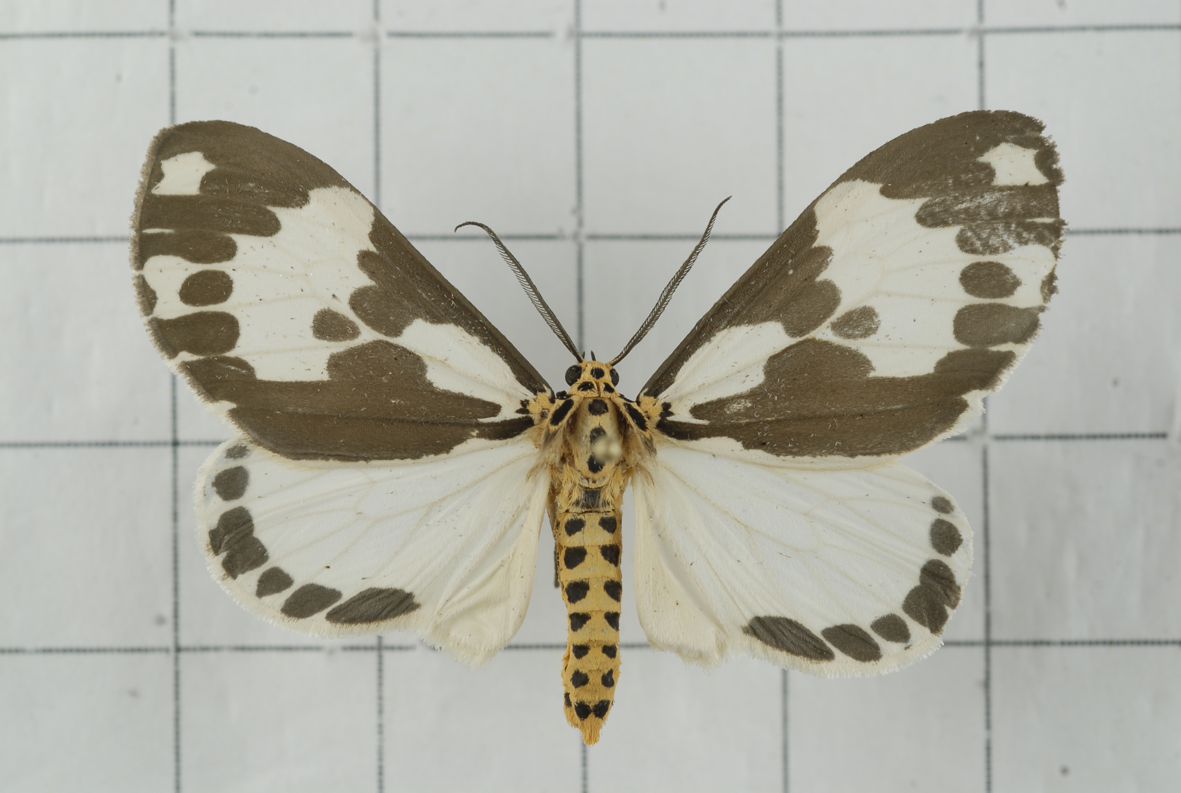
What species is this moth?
Nyctemera carissima formosana
